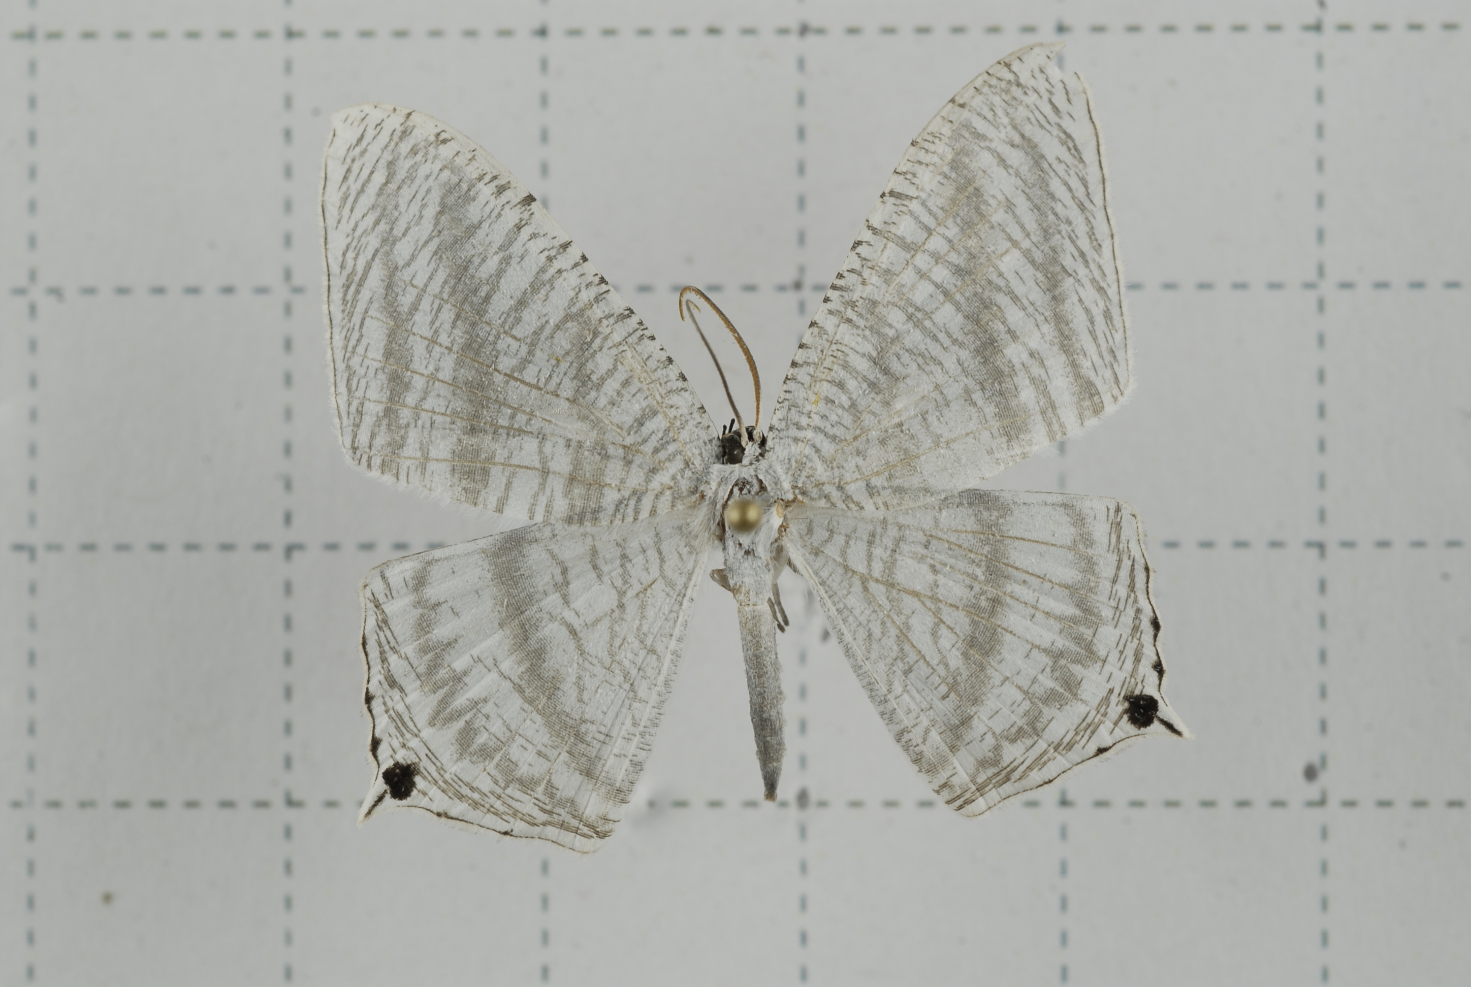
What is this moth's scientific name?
Micronia aculeata
